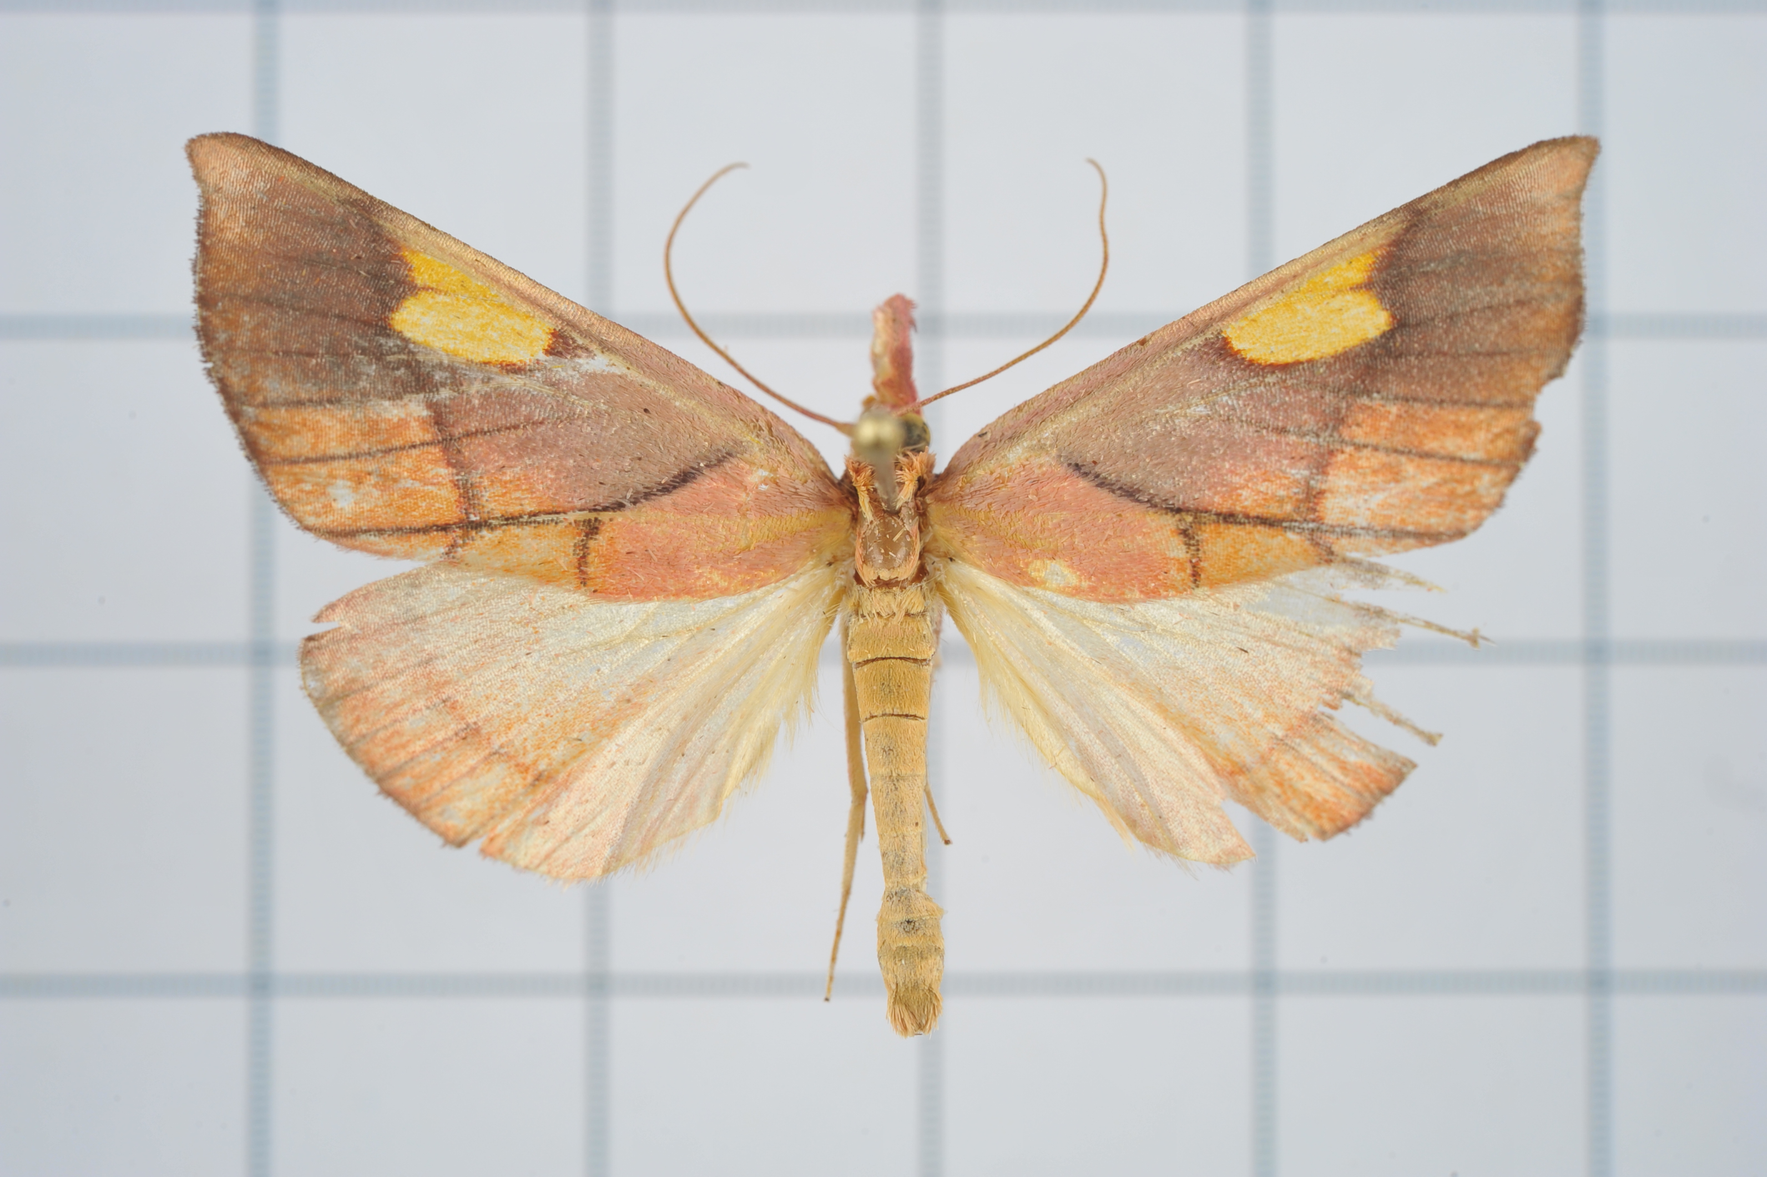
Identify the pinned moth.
Orybina flaviplaga
